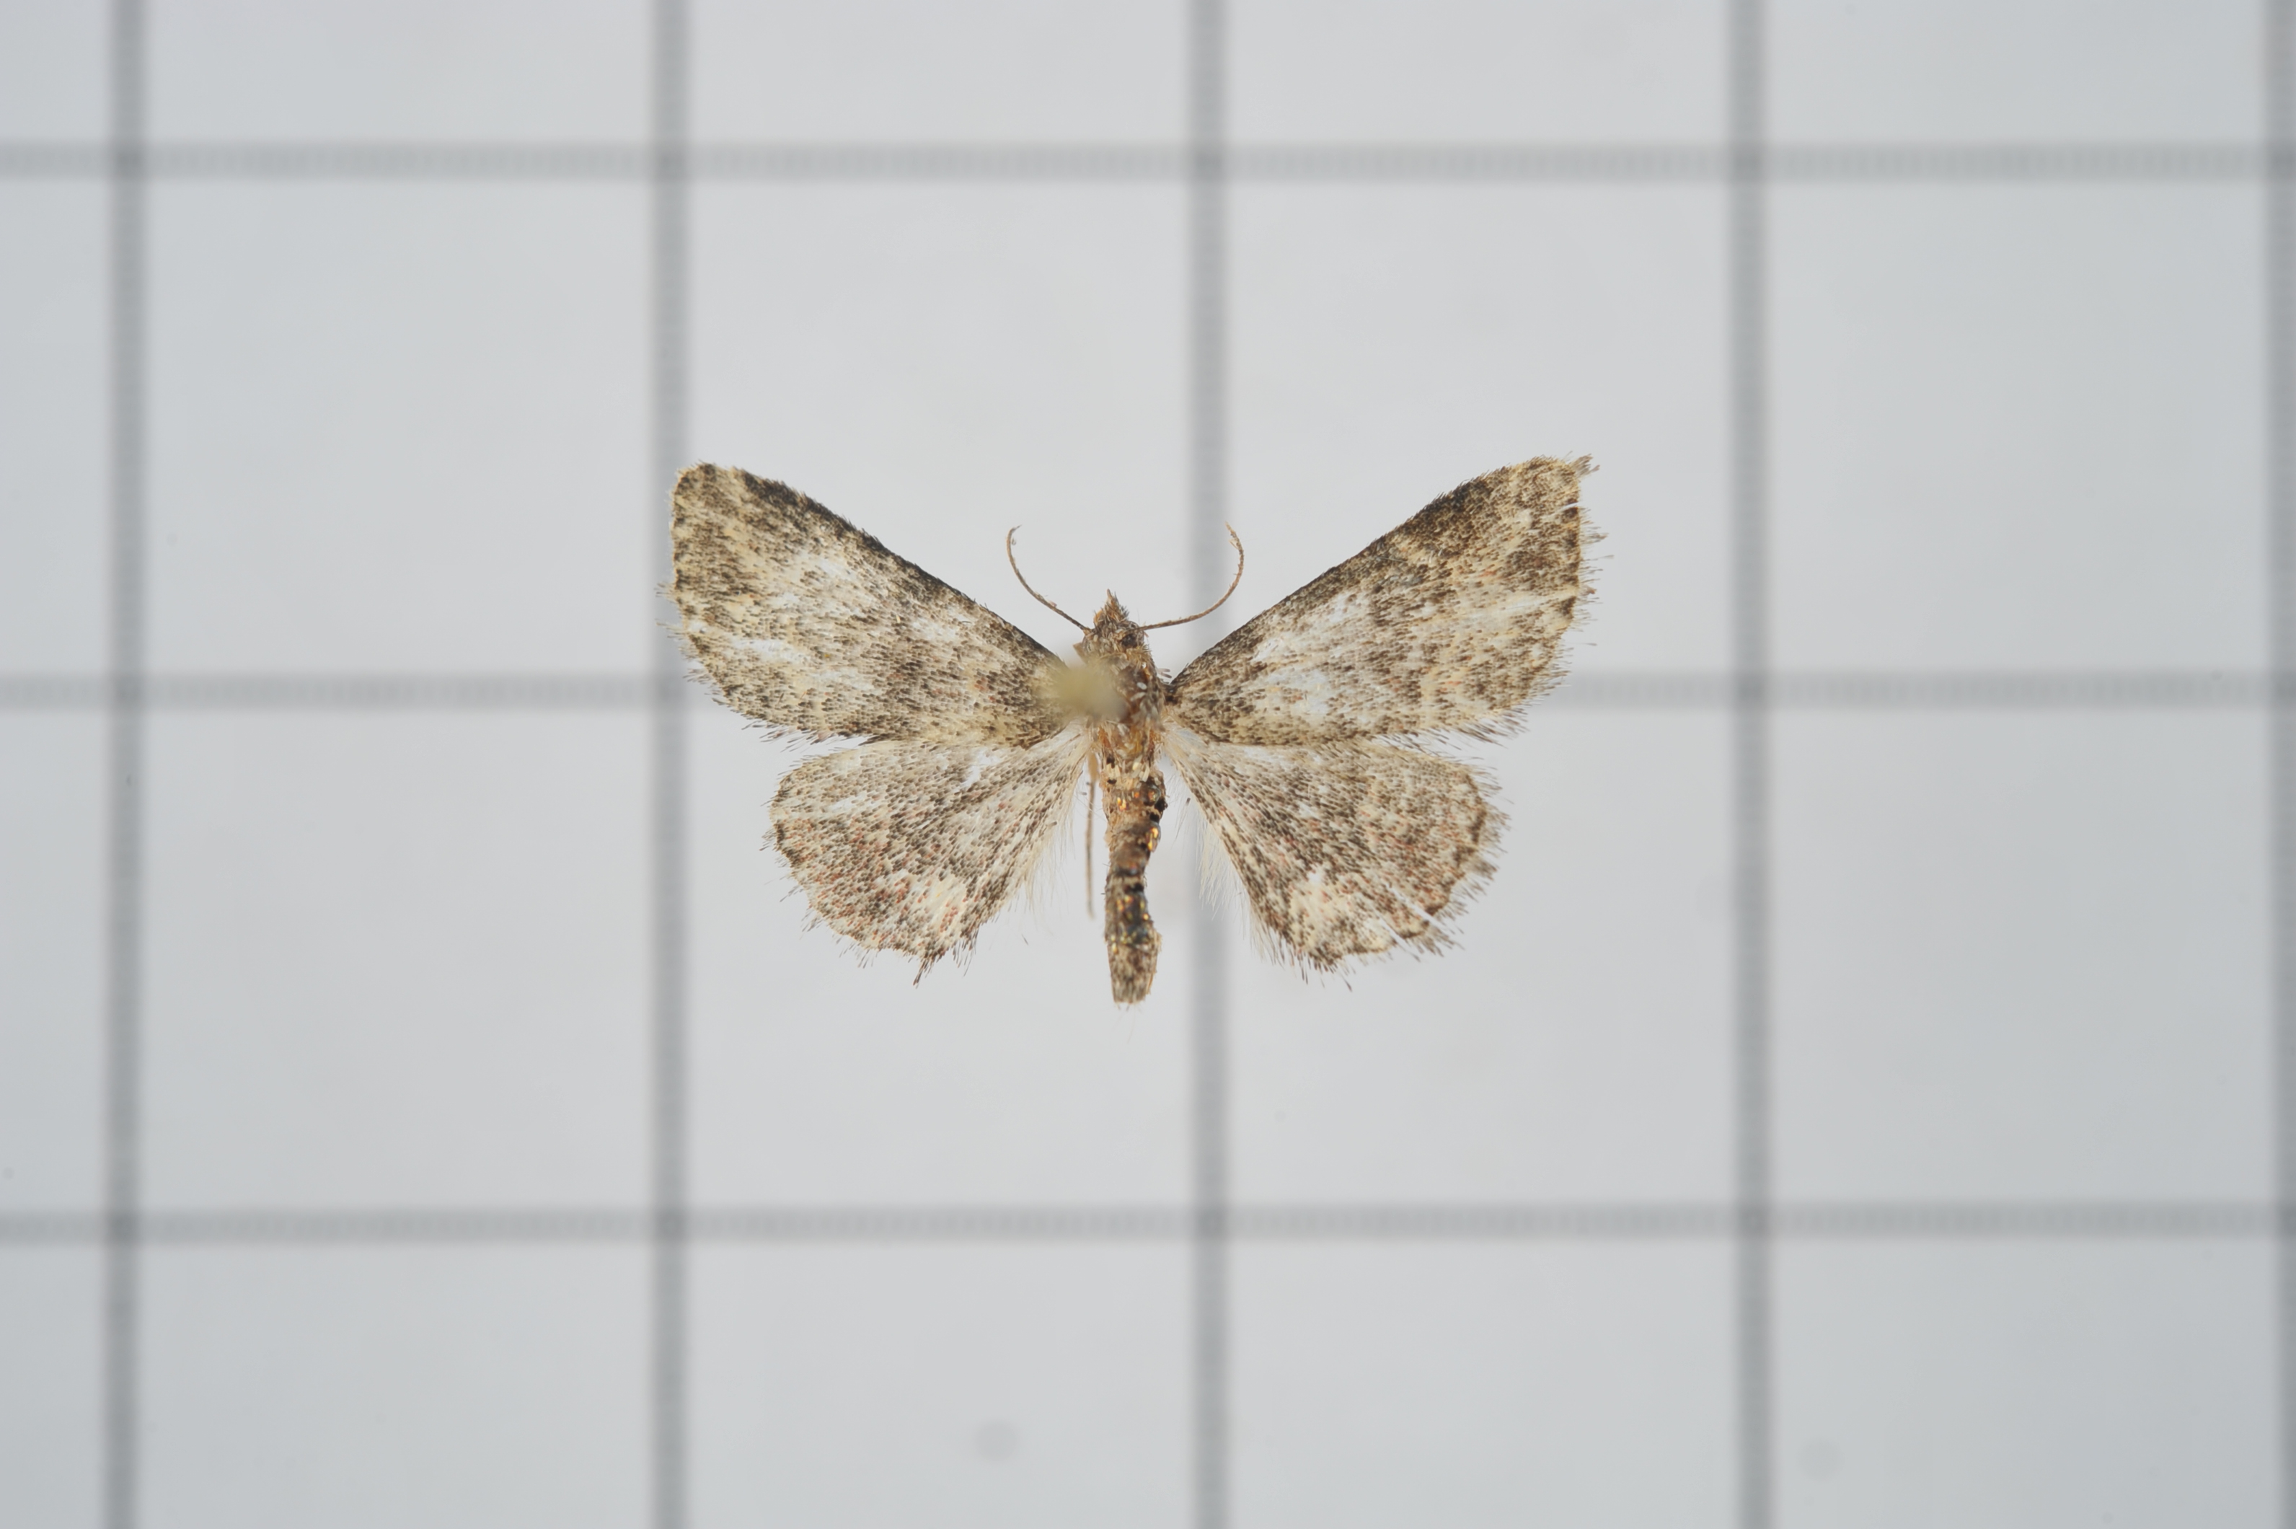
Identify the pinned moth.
Paragona inchoata
